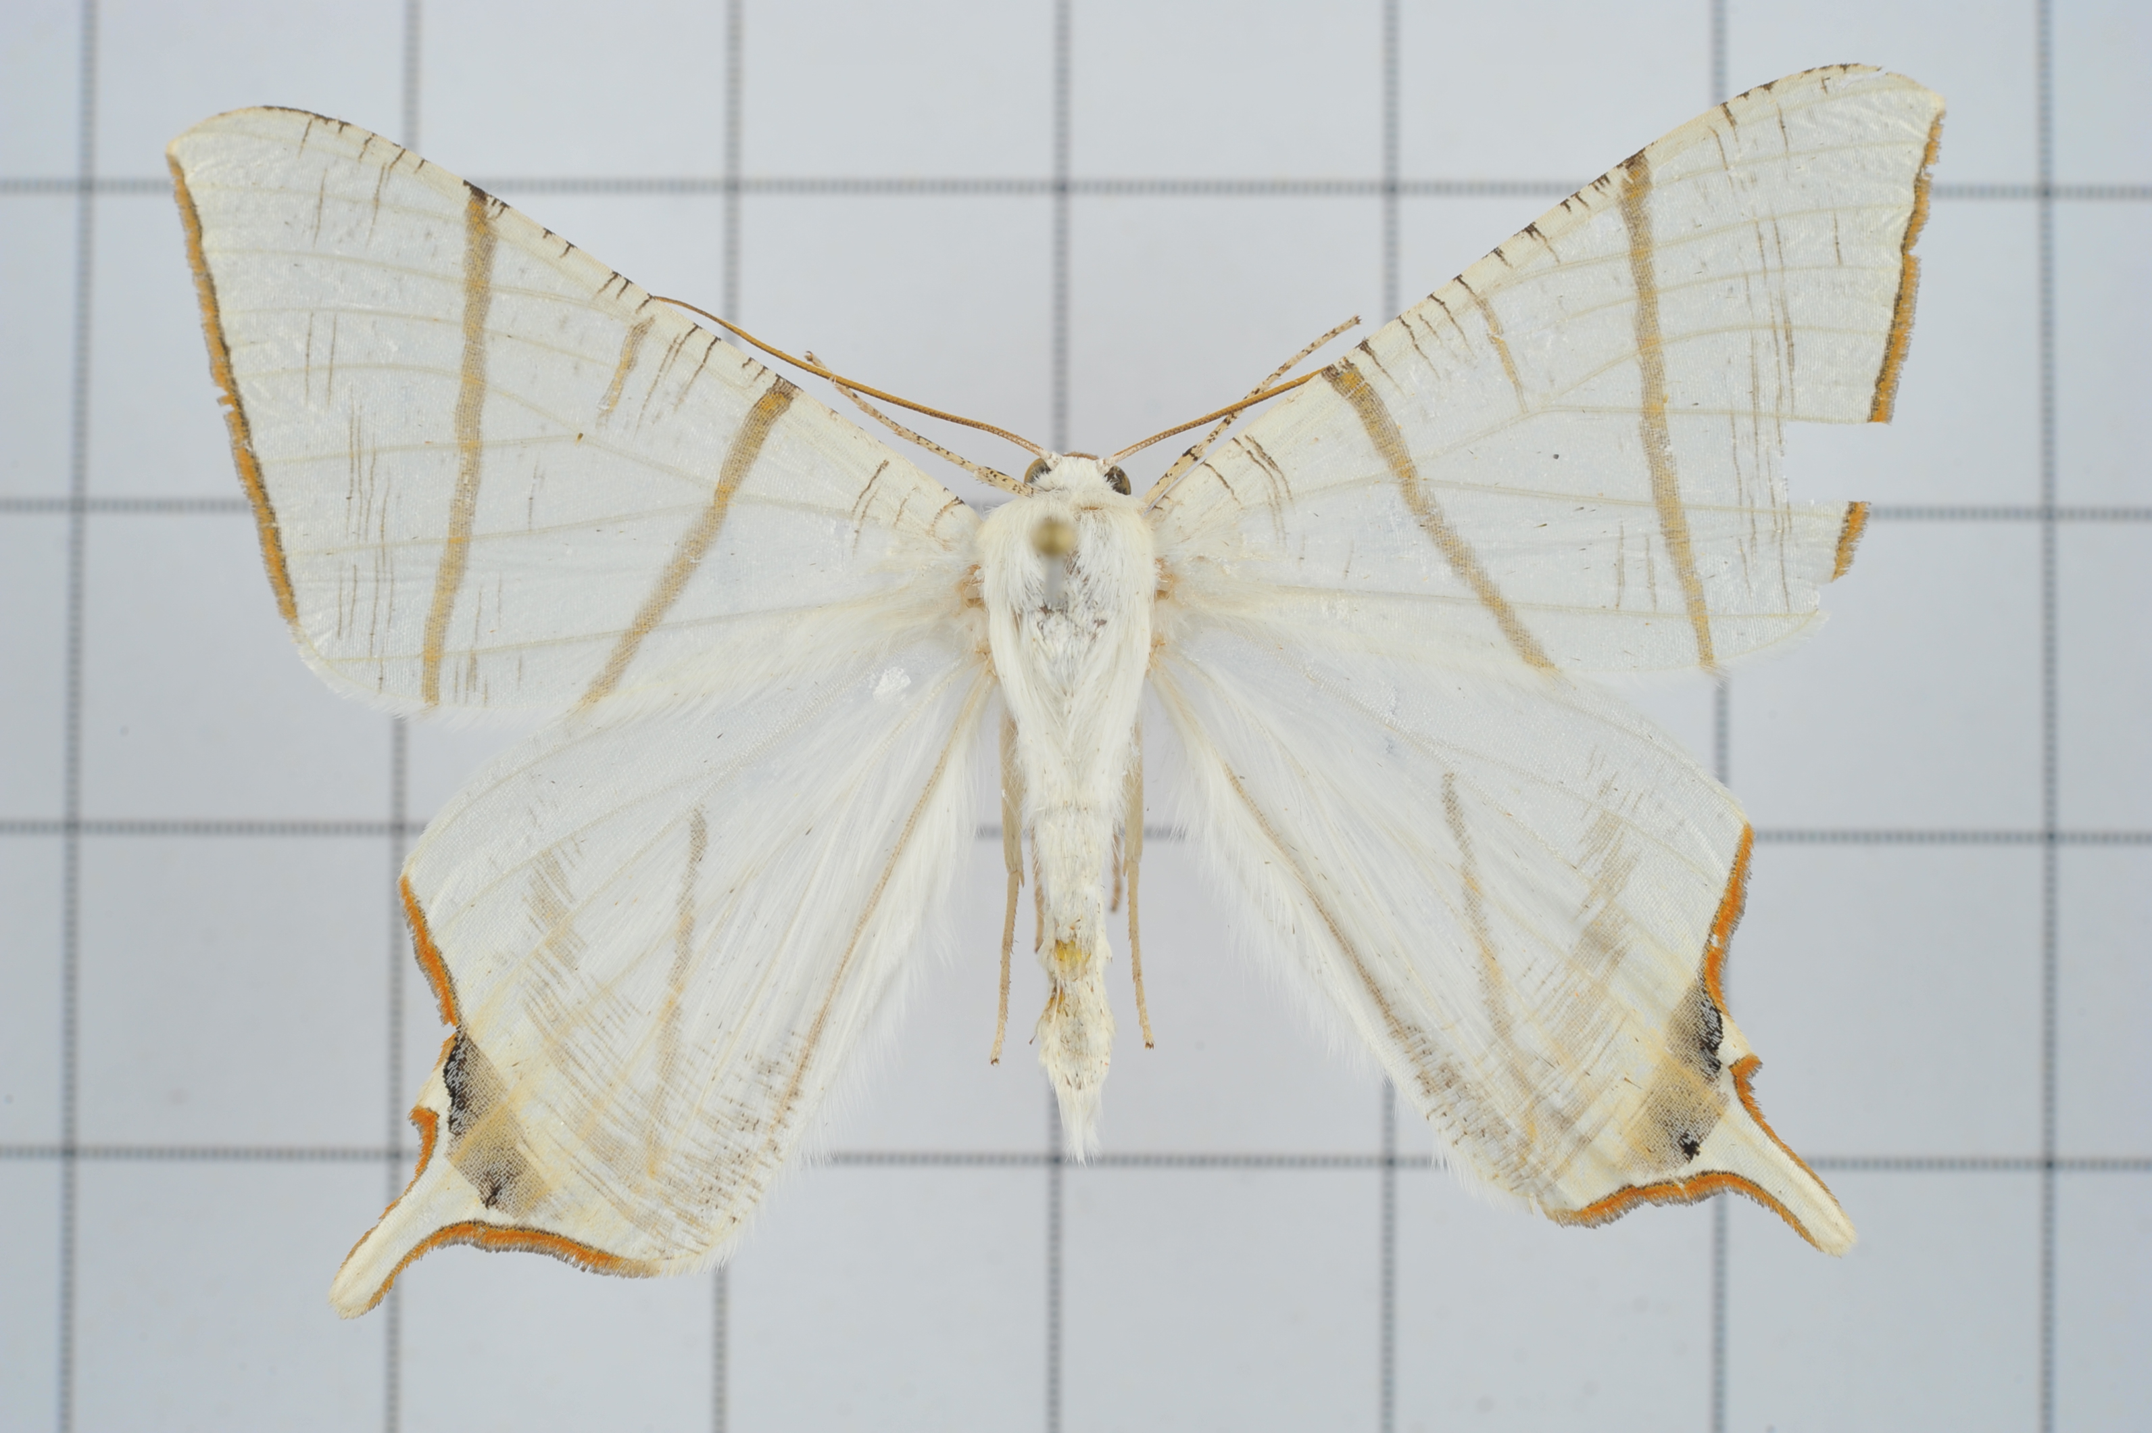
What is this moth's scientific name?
Ourapteryx clara formosana
